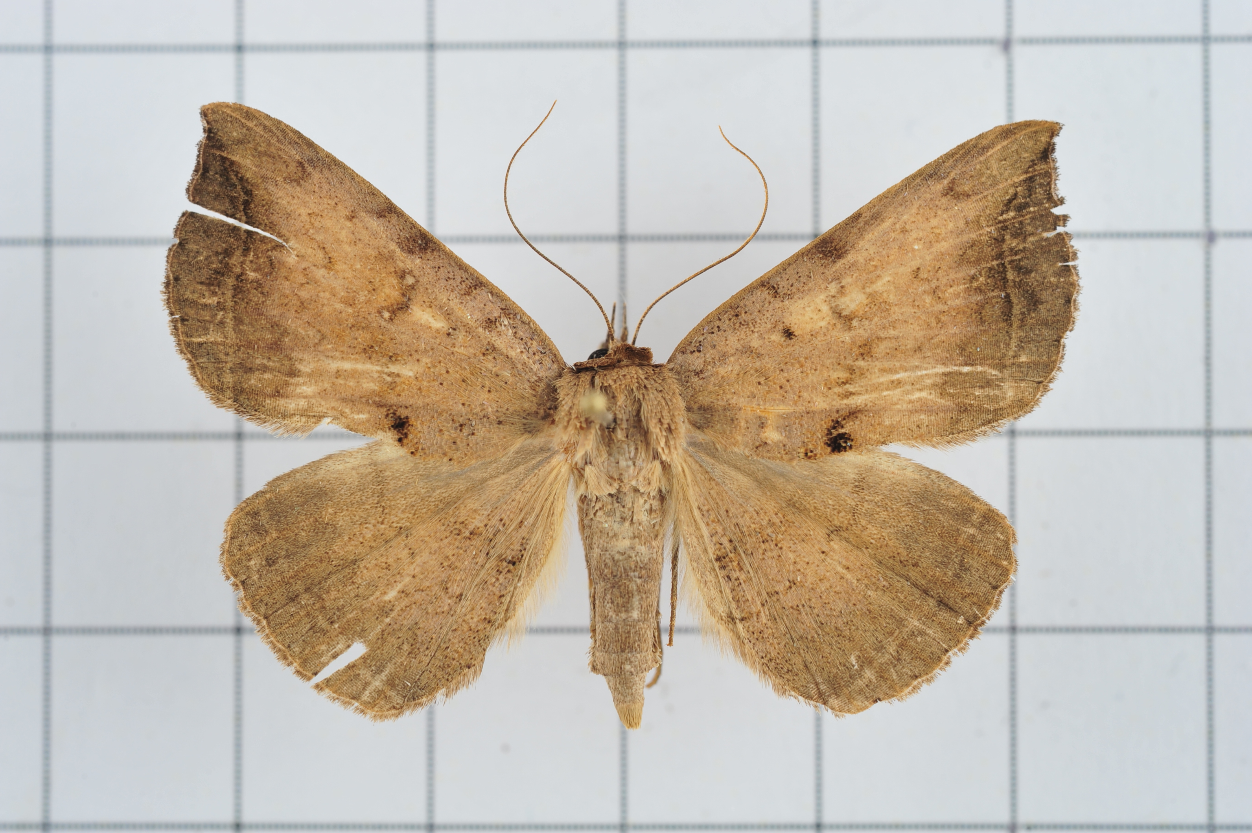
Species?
Blasticorhinus enervis
